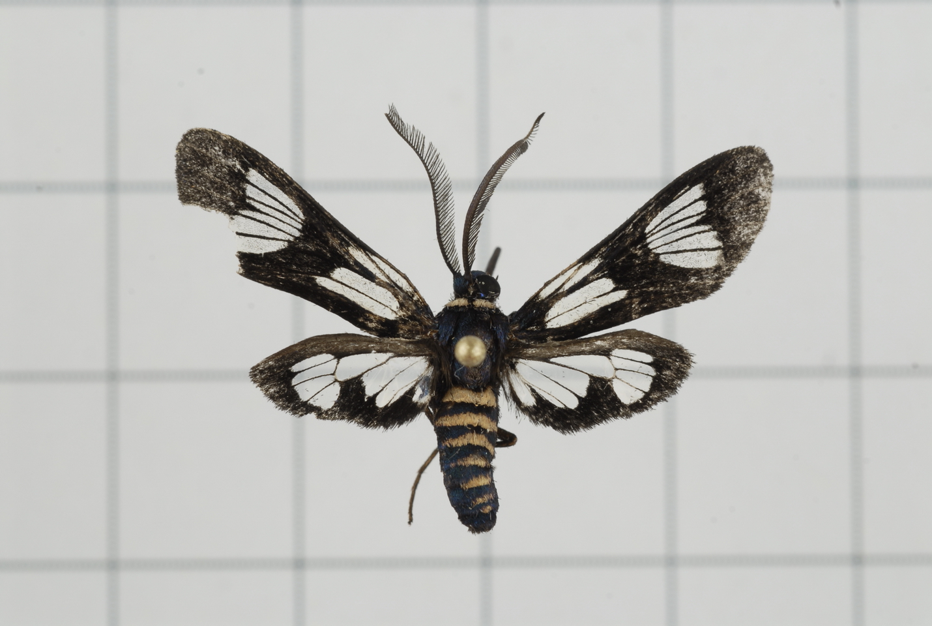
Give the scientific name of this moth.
Piarosoma extravagans
